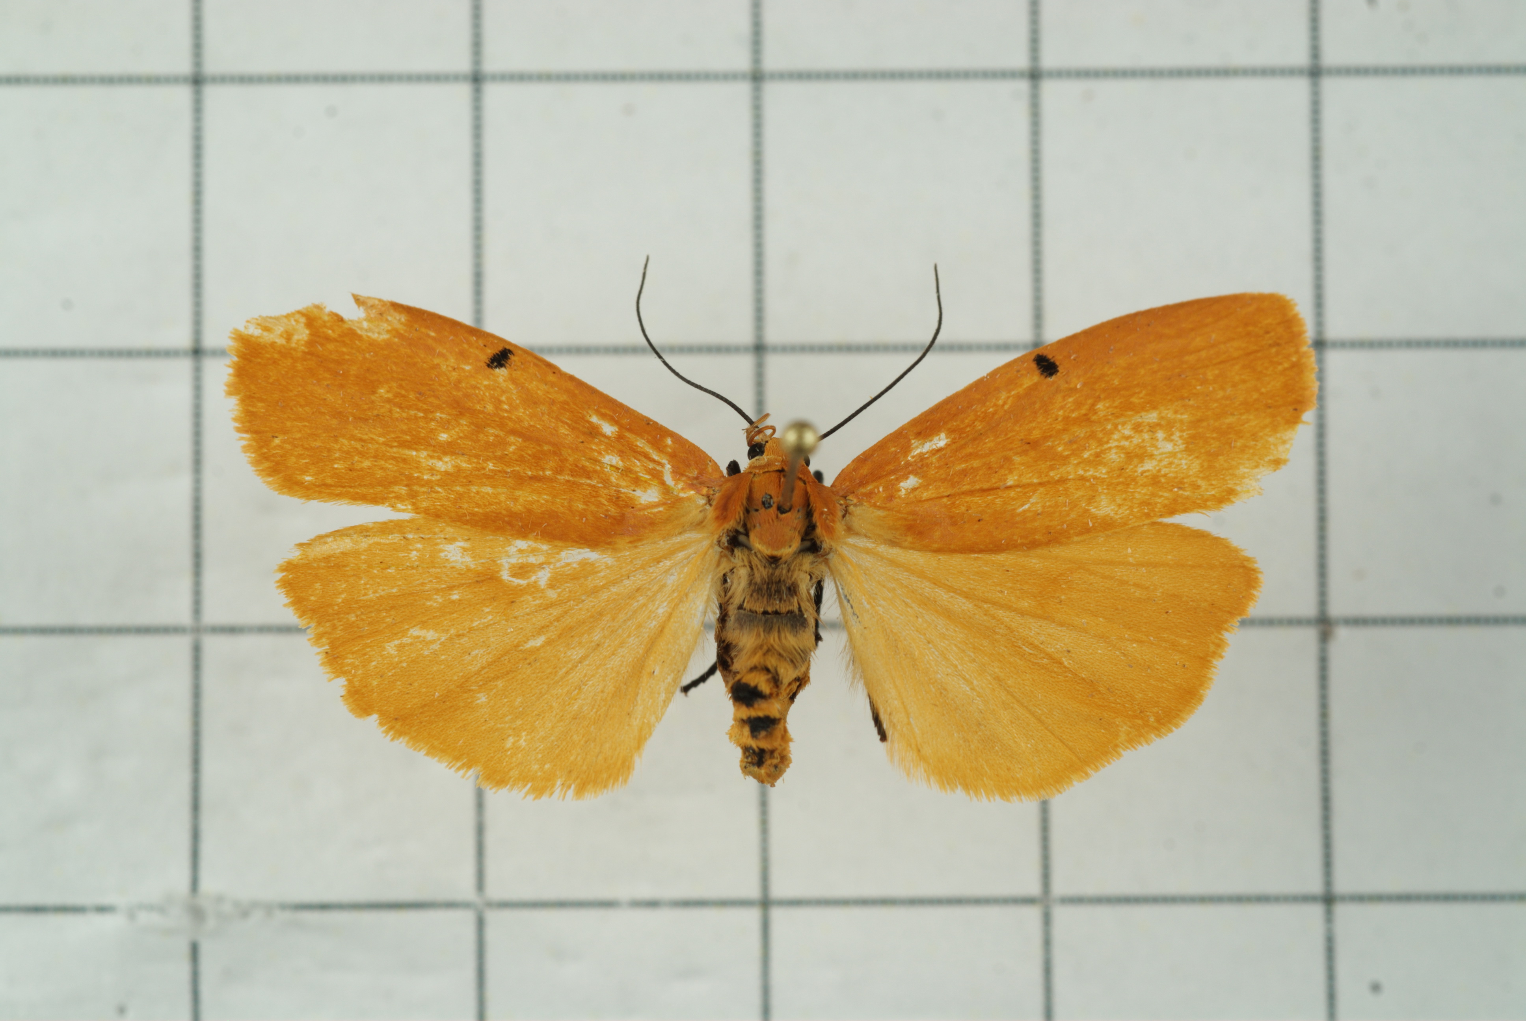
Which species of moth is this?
Manulea hokopo
